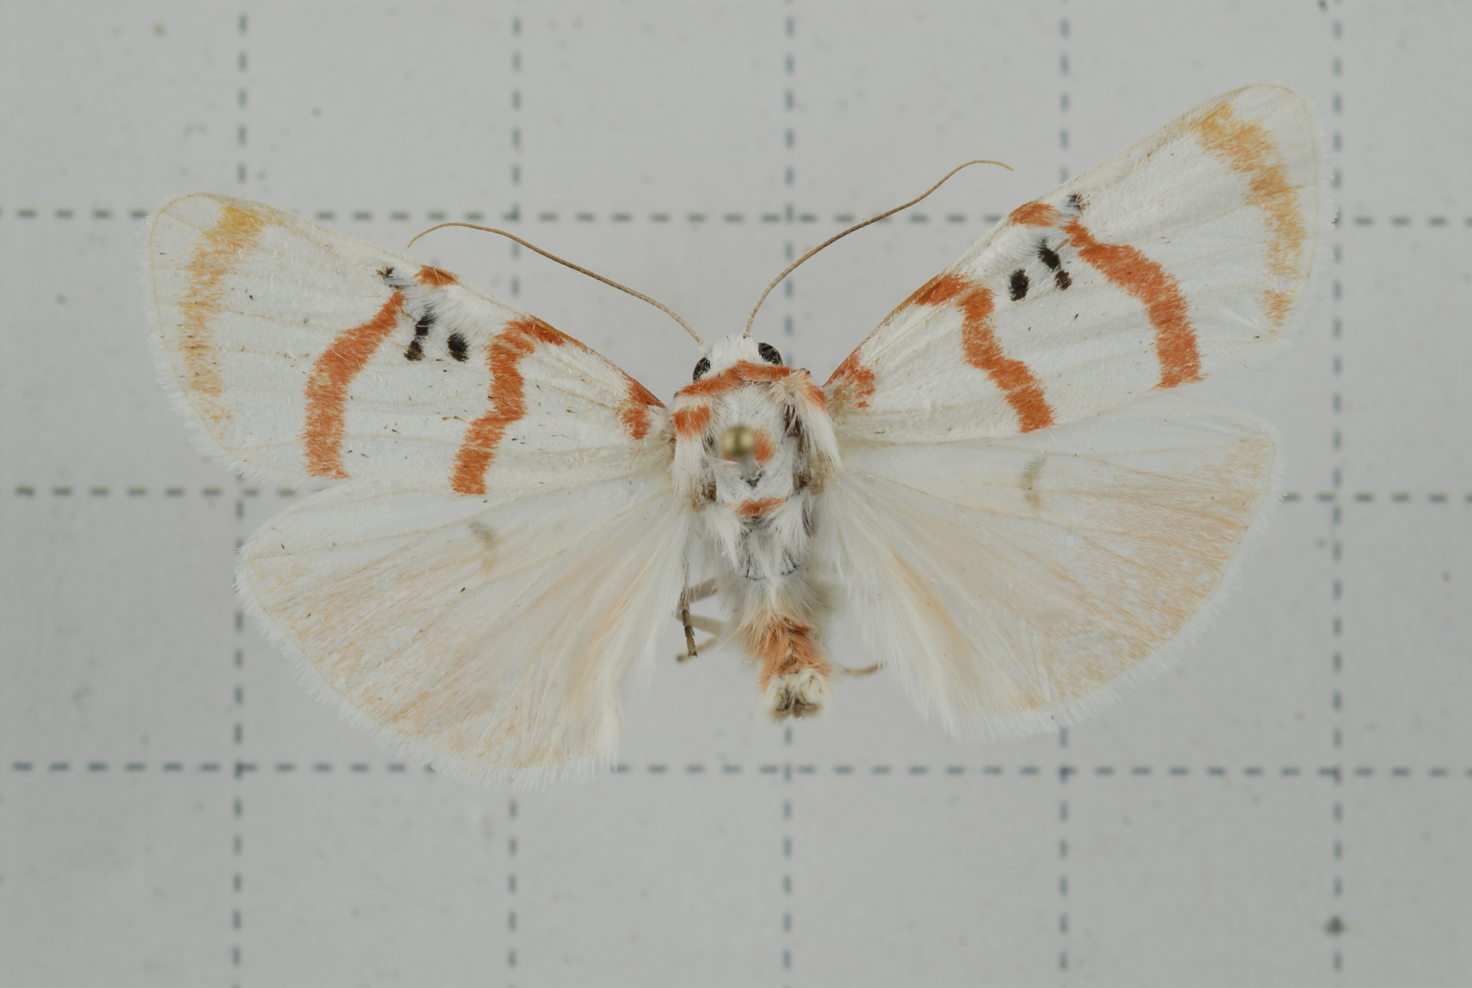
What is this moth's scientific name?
Cyana subalba
